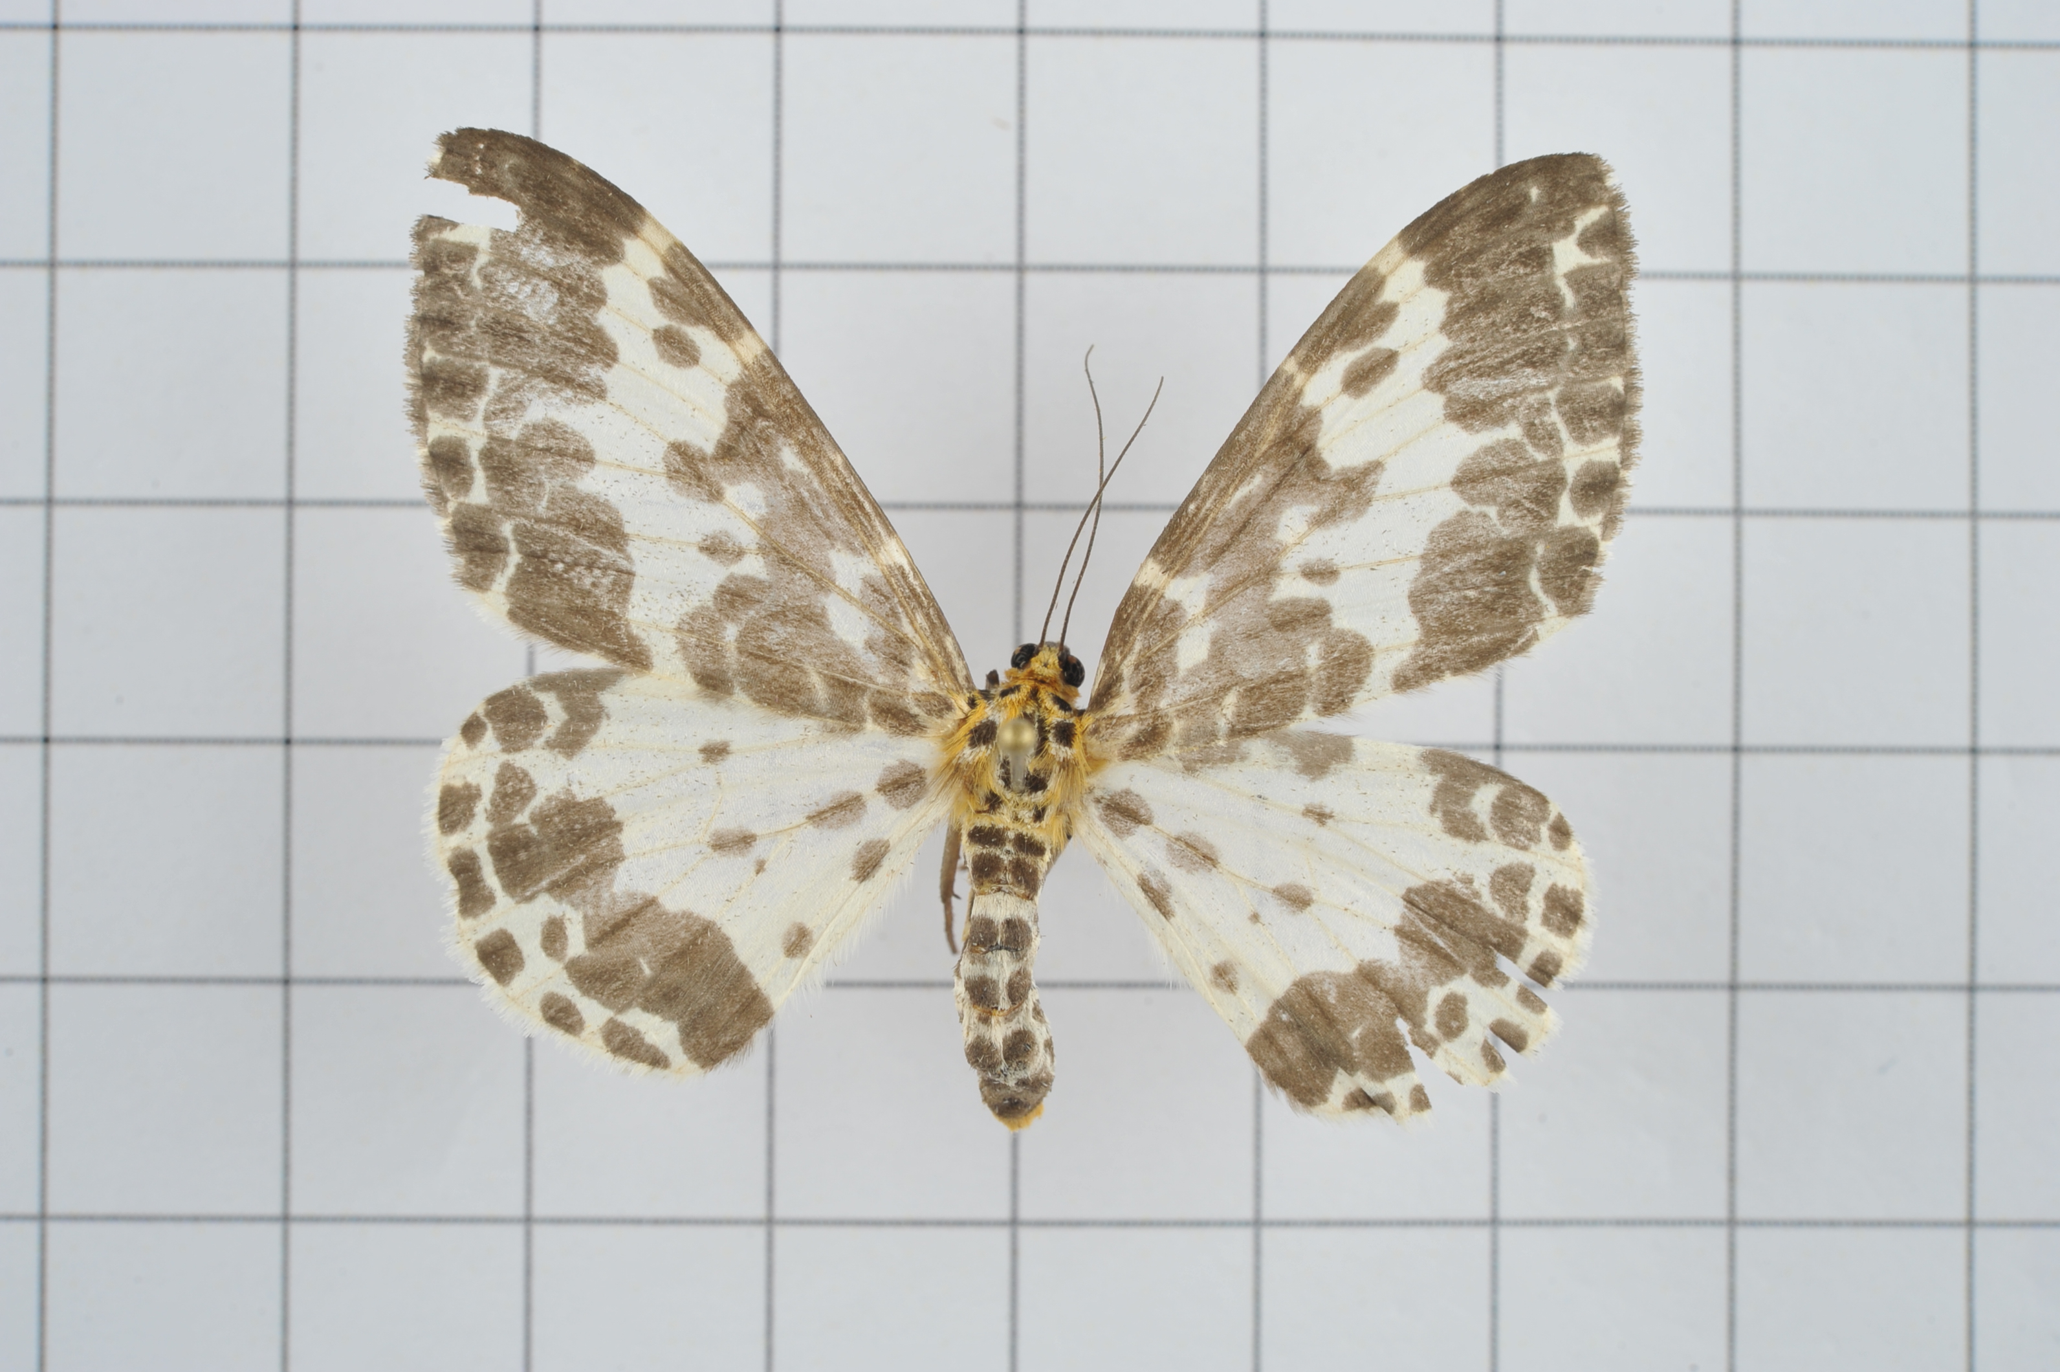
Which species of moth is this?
Pogonopygia pavida pavida
